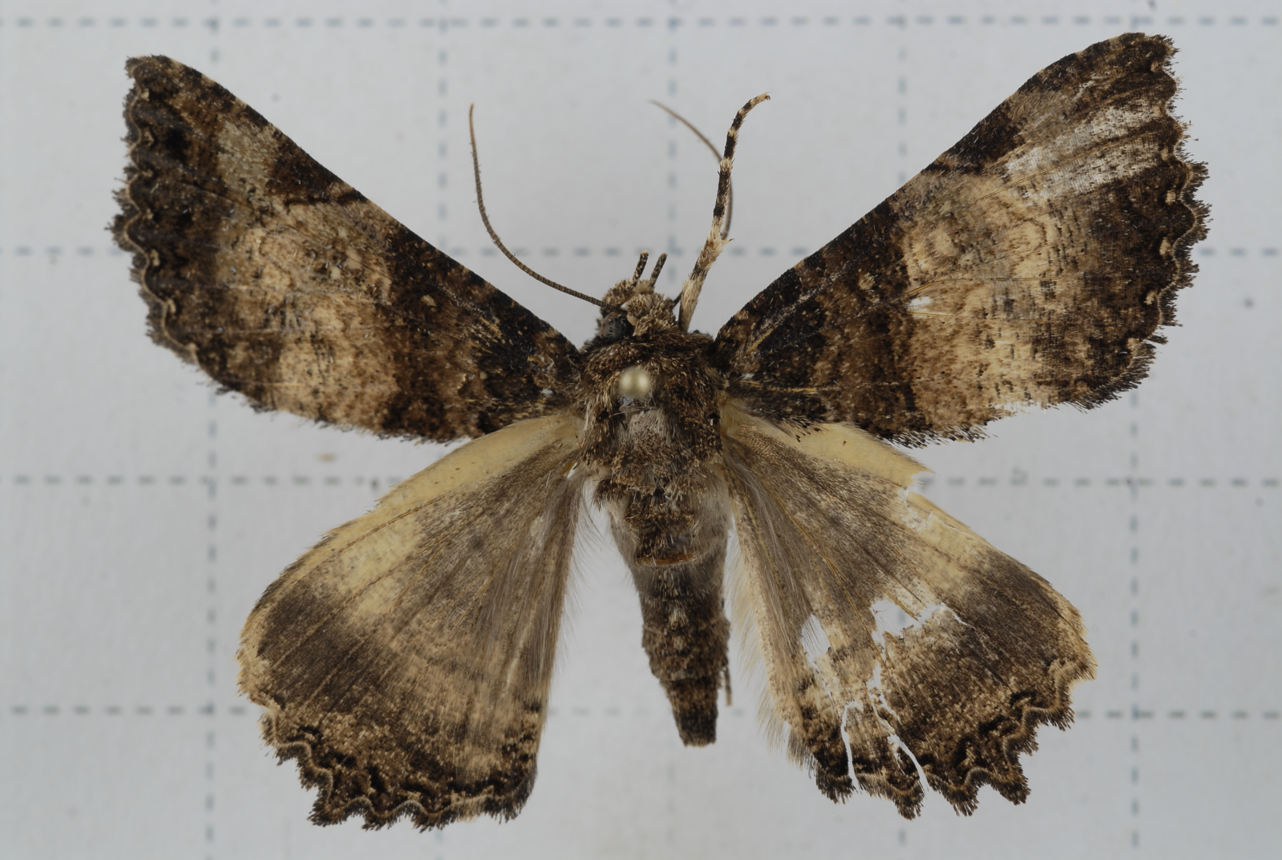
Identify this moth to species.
Daddala lucilla
